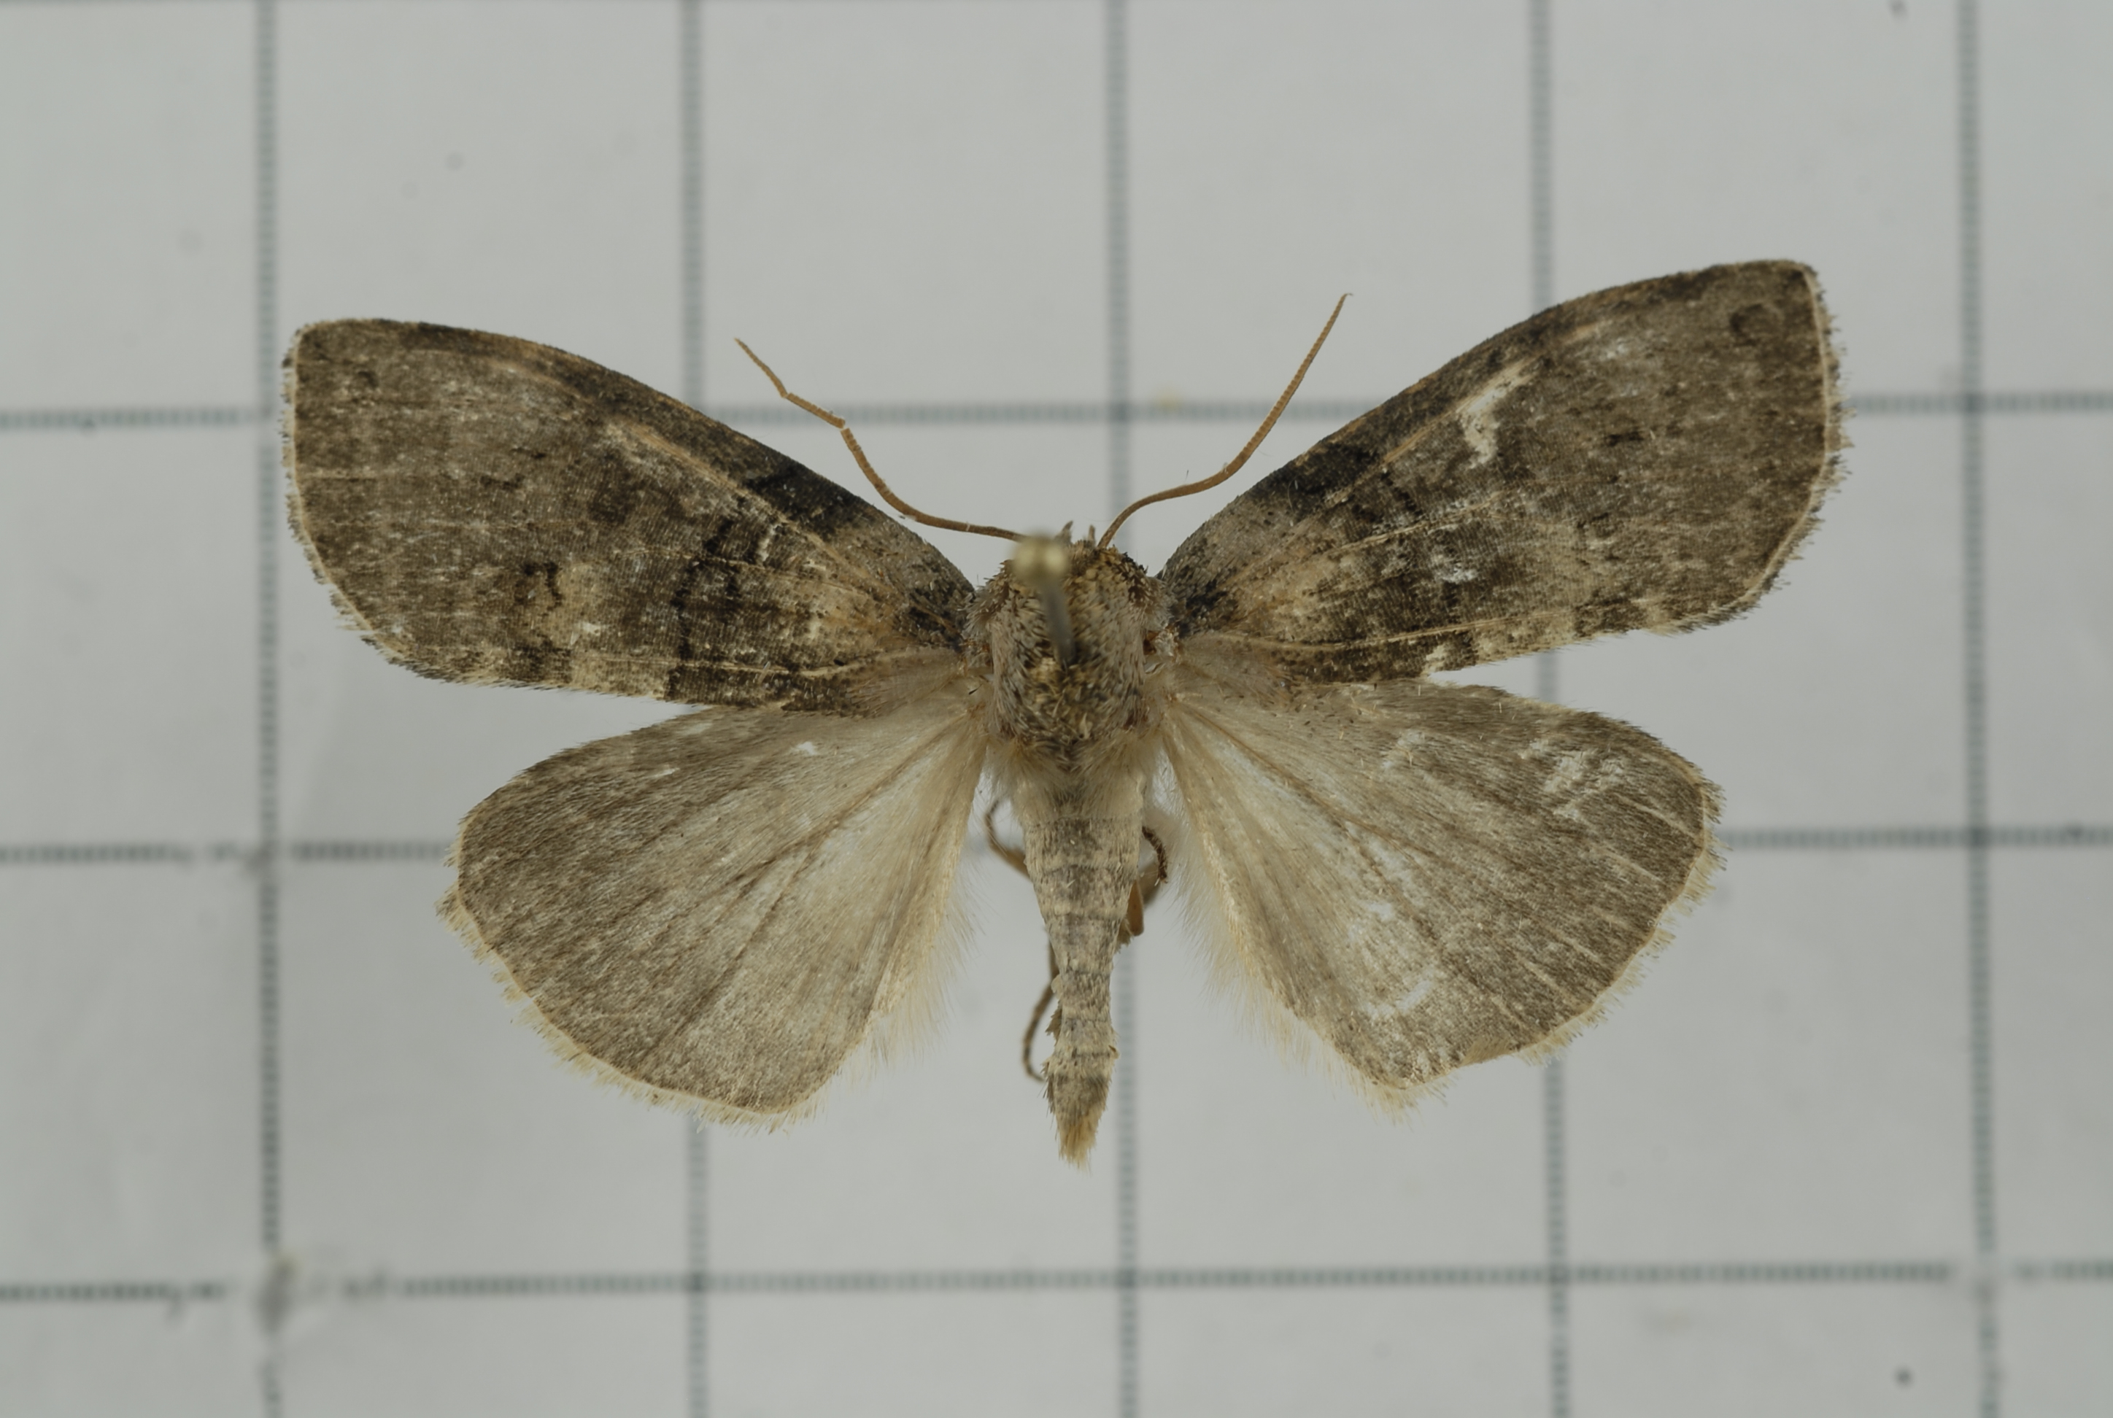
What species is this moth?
Horipsestis aenea aenea
